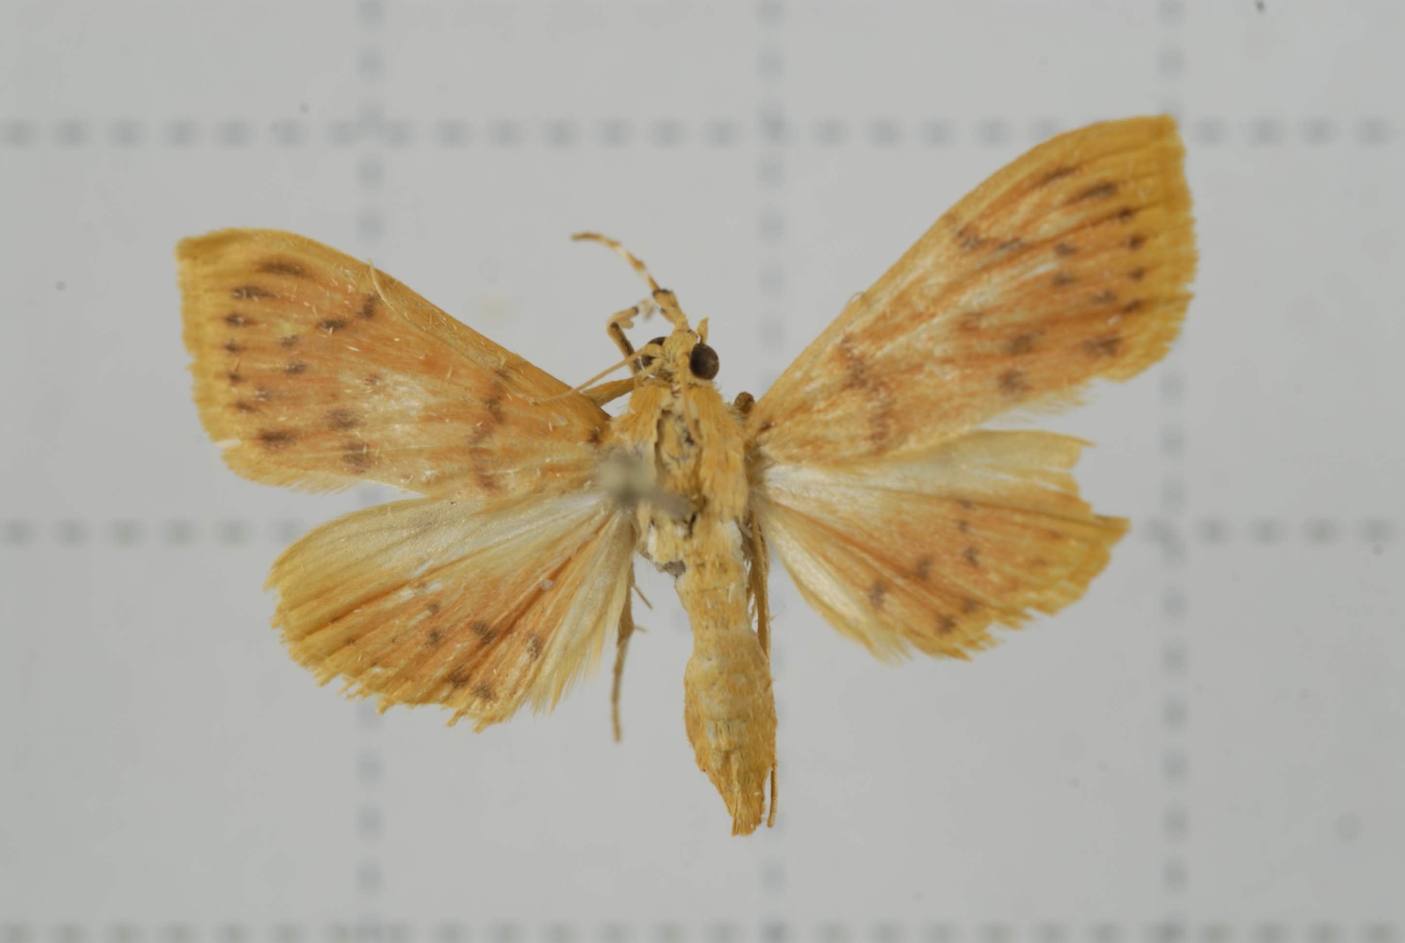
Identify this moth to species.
Eusabena miltochristalis
